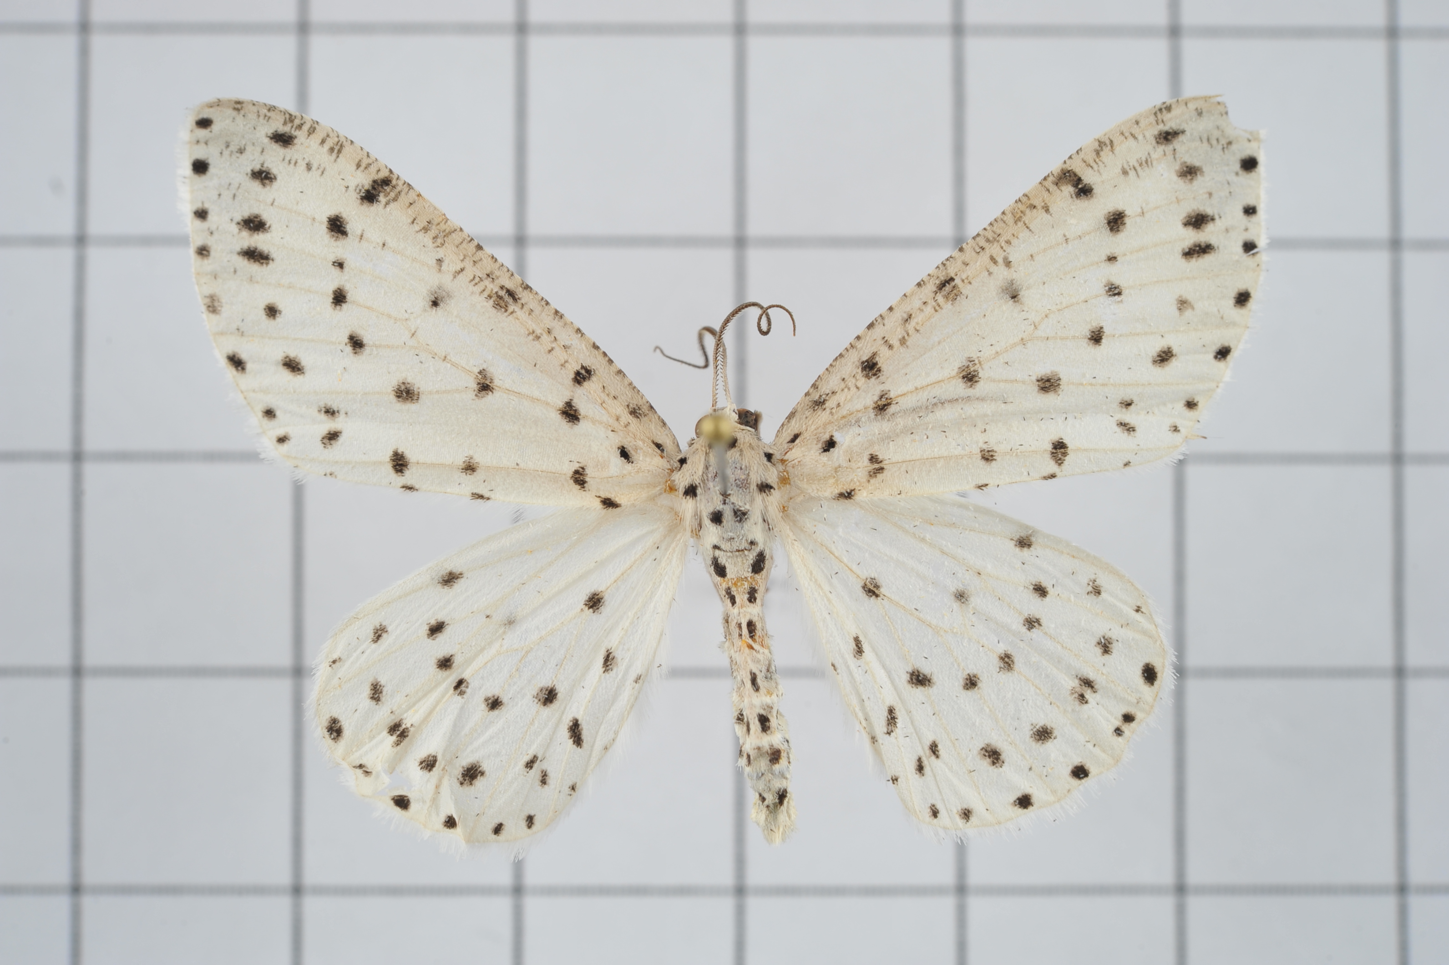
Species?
Xenoplia trivialis
